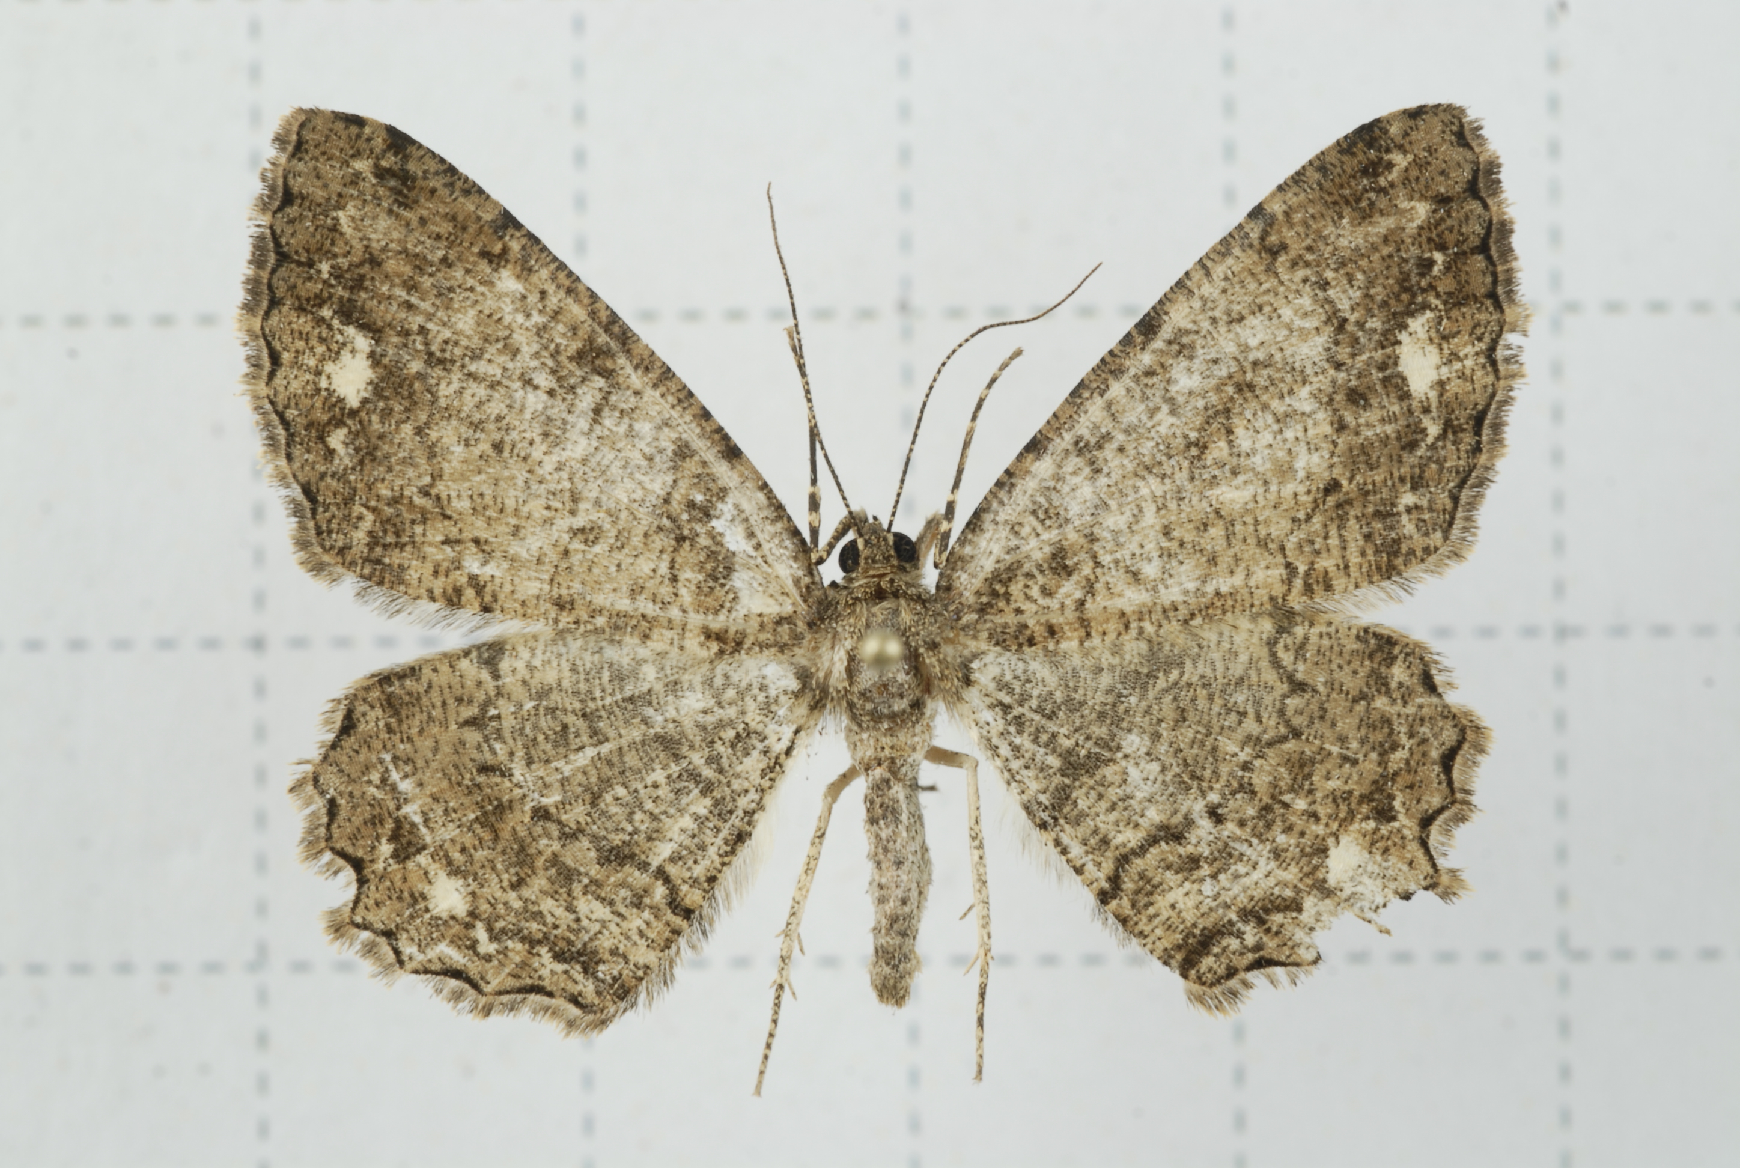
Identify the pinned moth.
Uliura infausta
